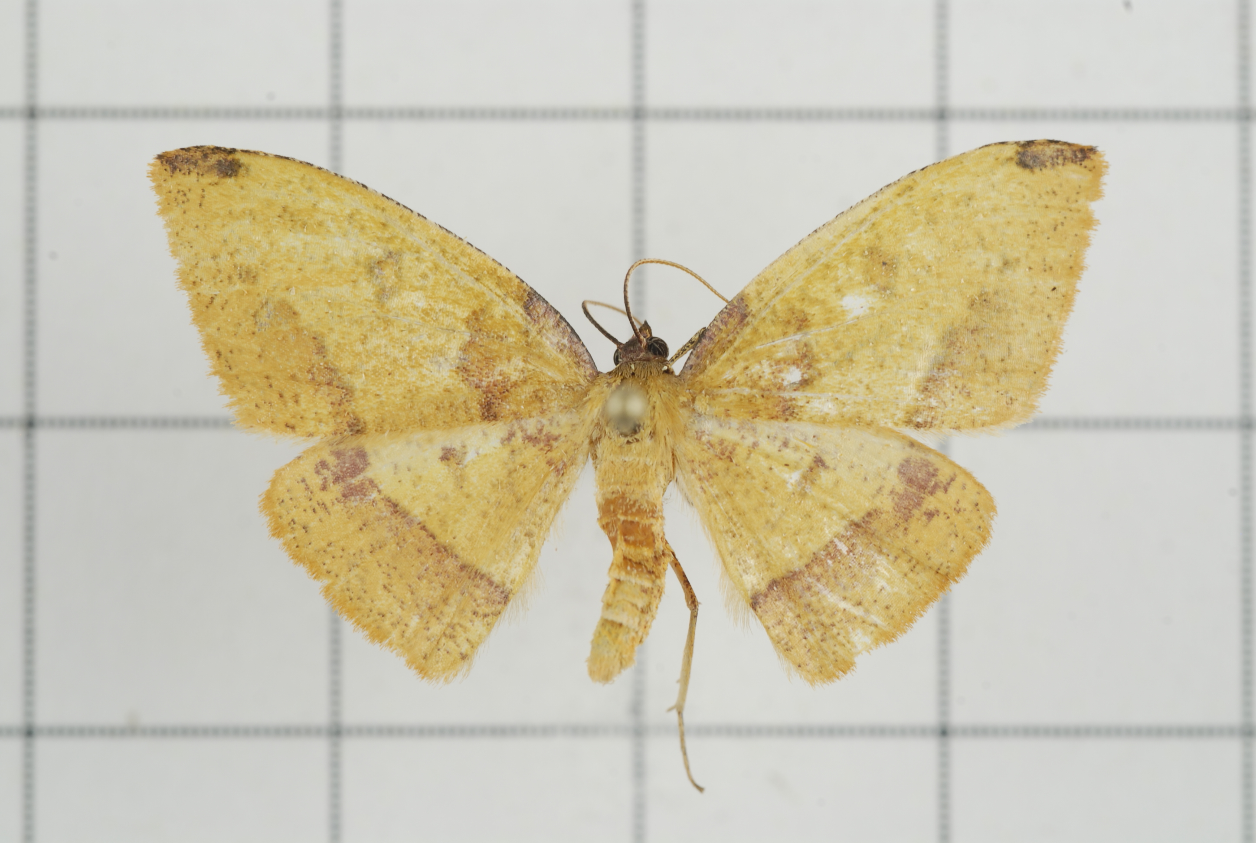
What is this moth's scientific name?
Heterolocha coccinea
